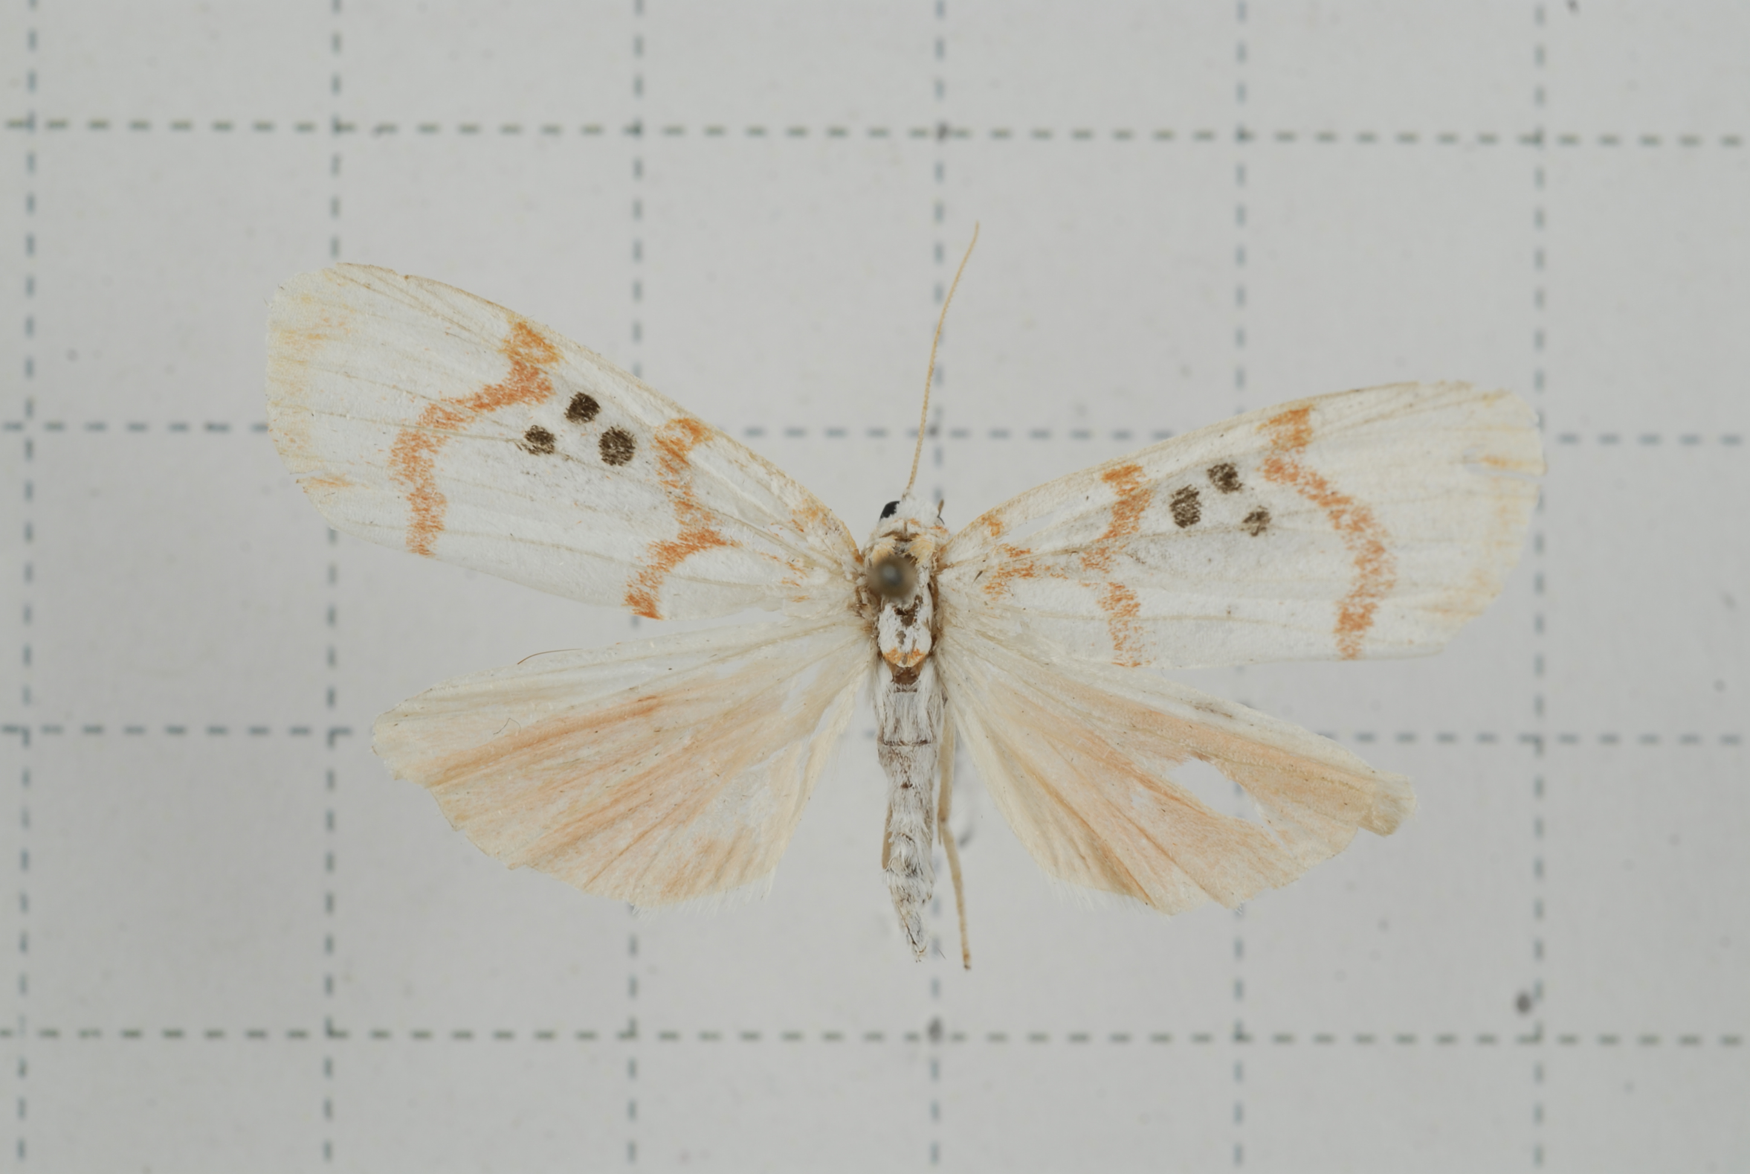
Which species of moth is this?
Cyana formosana
